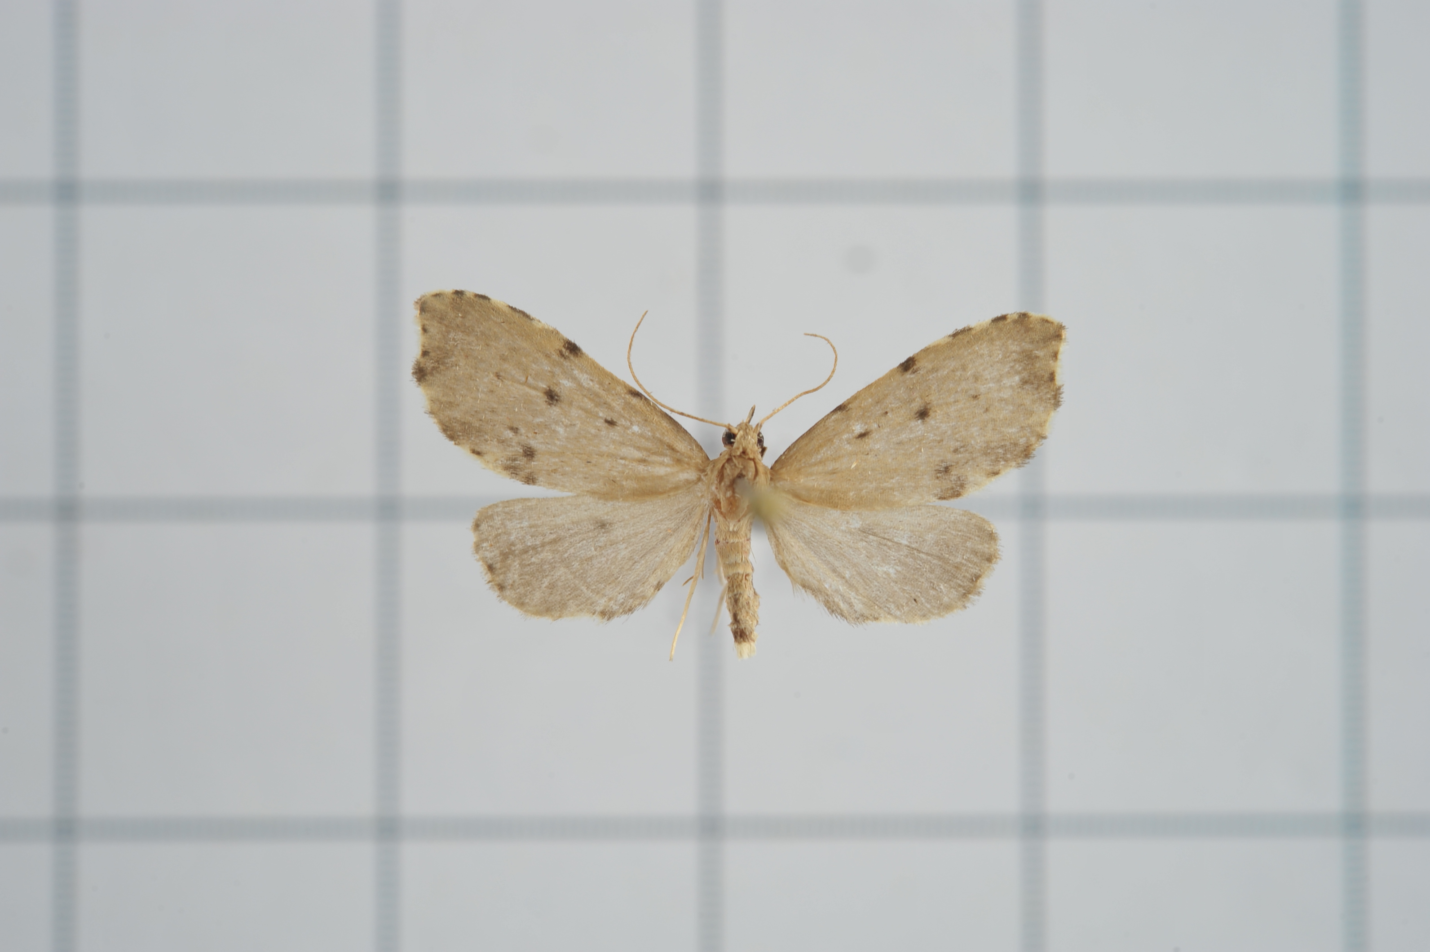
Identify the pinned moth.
Metaemene hampsoni
